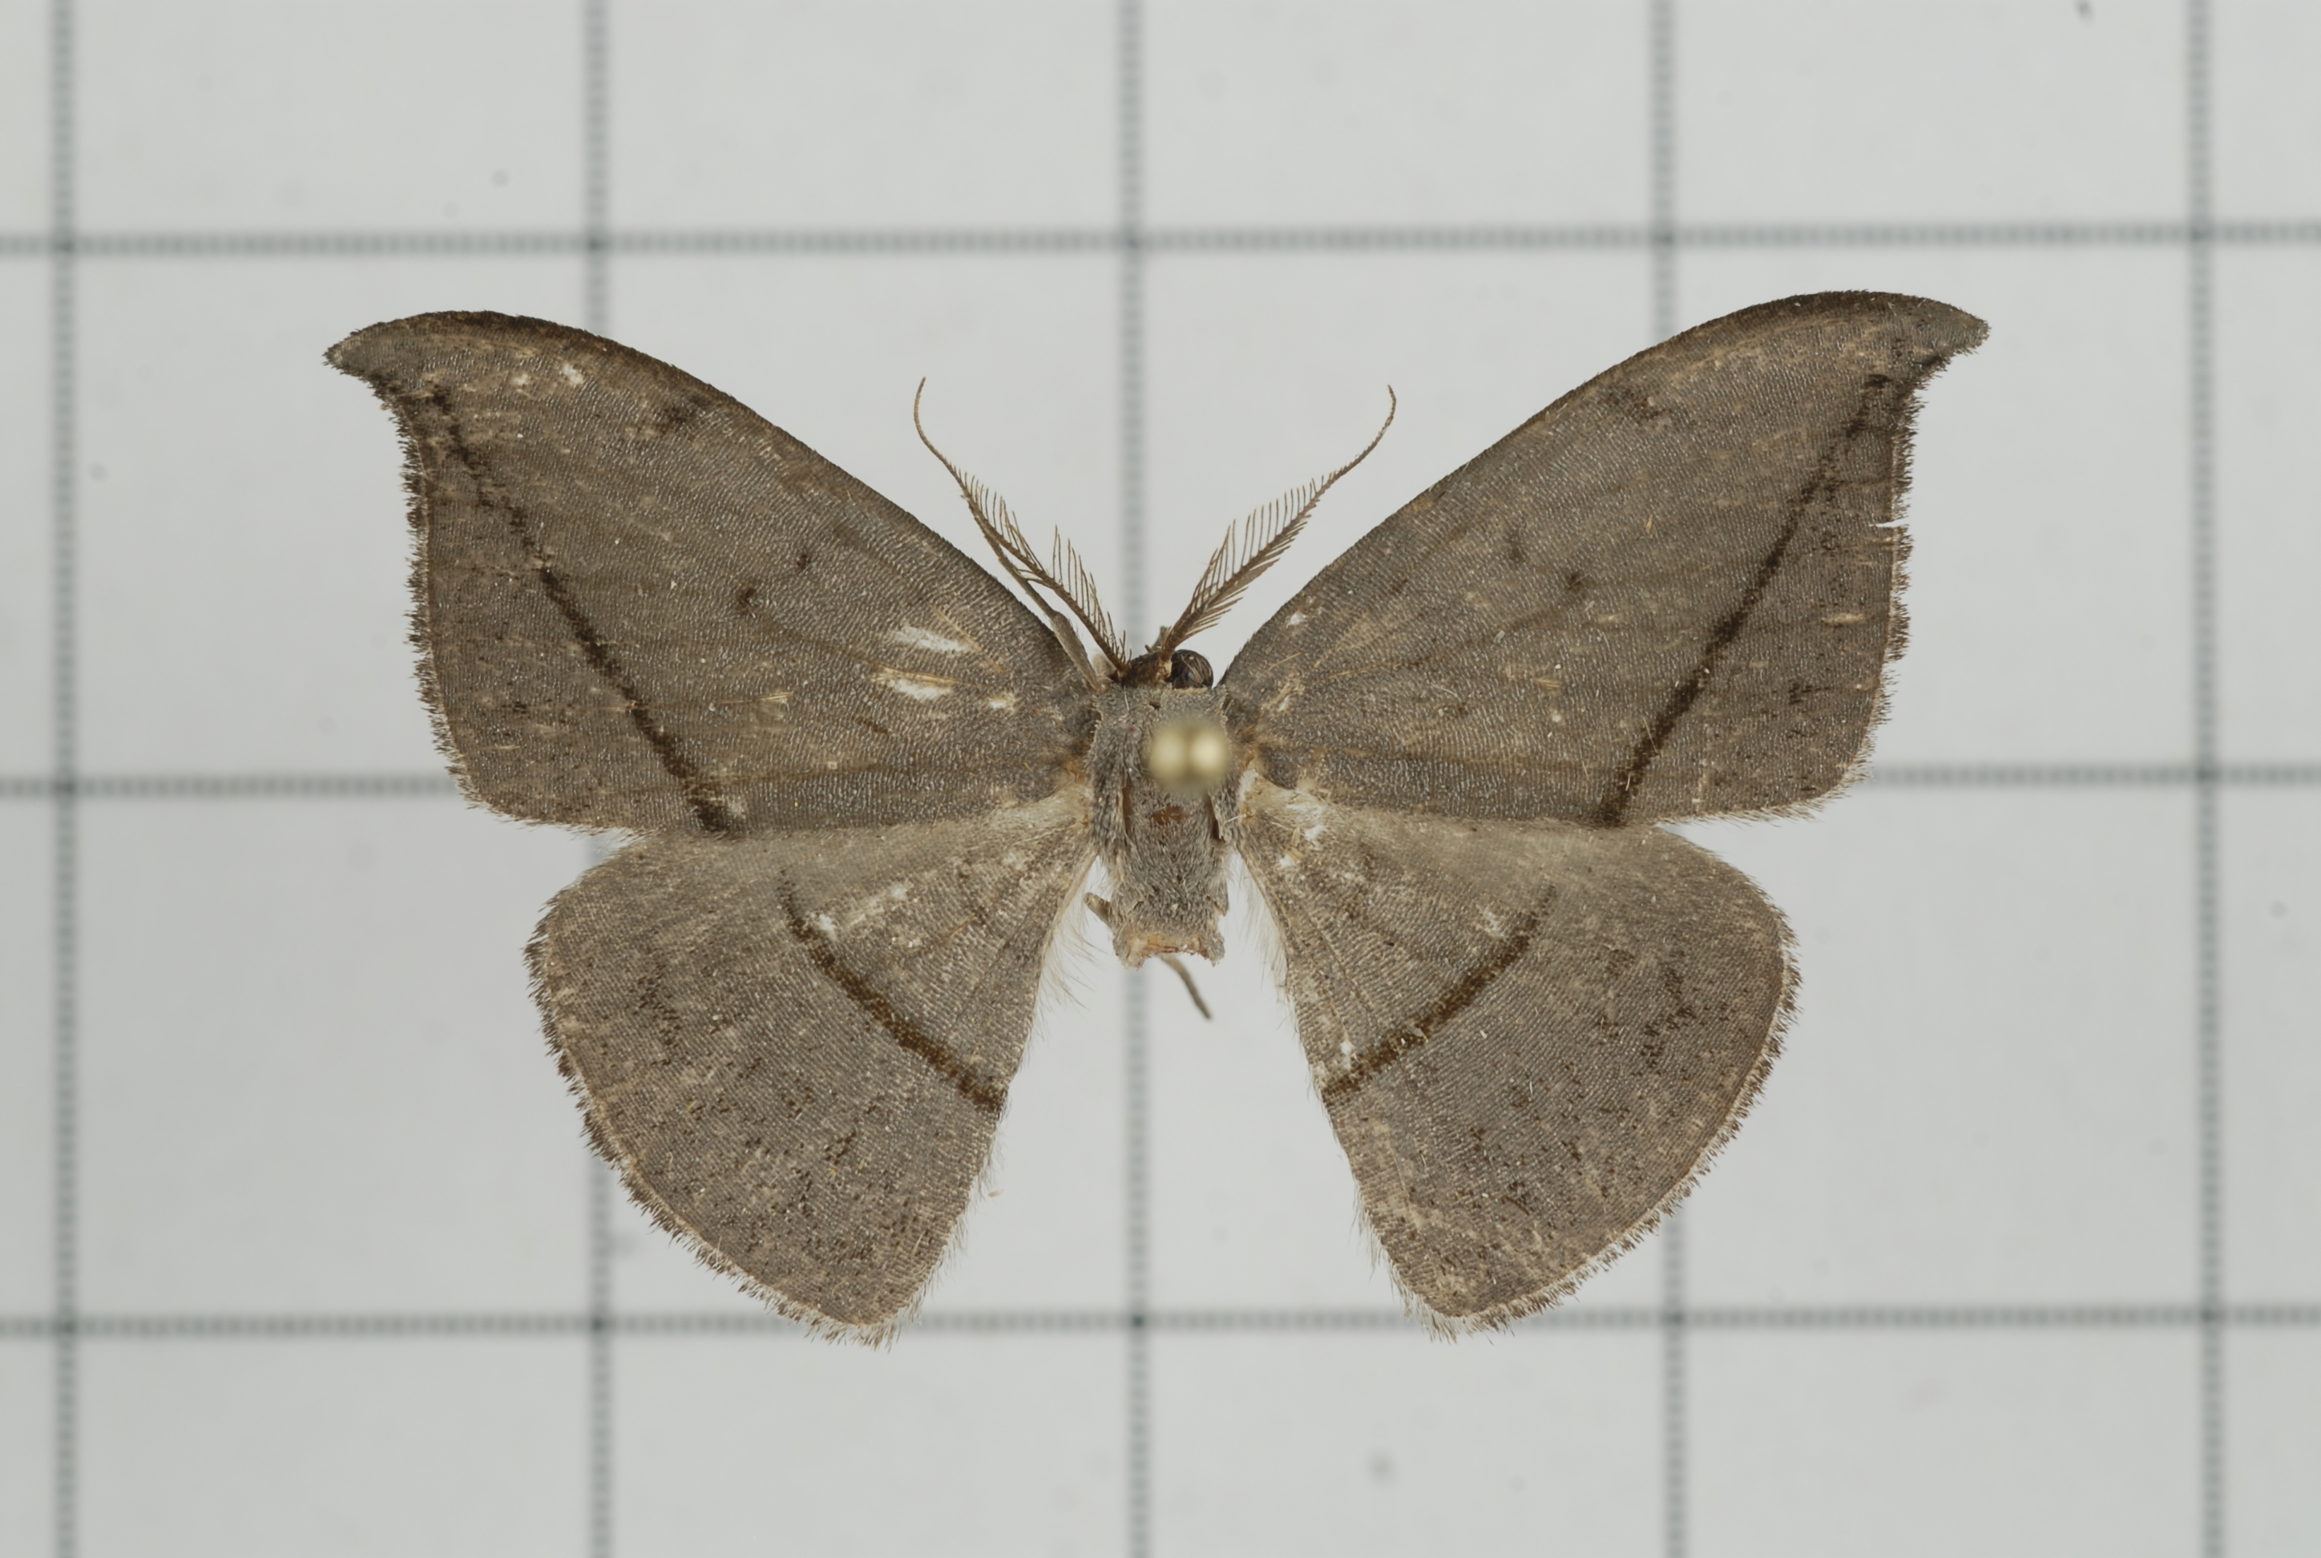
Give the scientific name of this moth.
Albara reversaria opalescens
